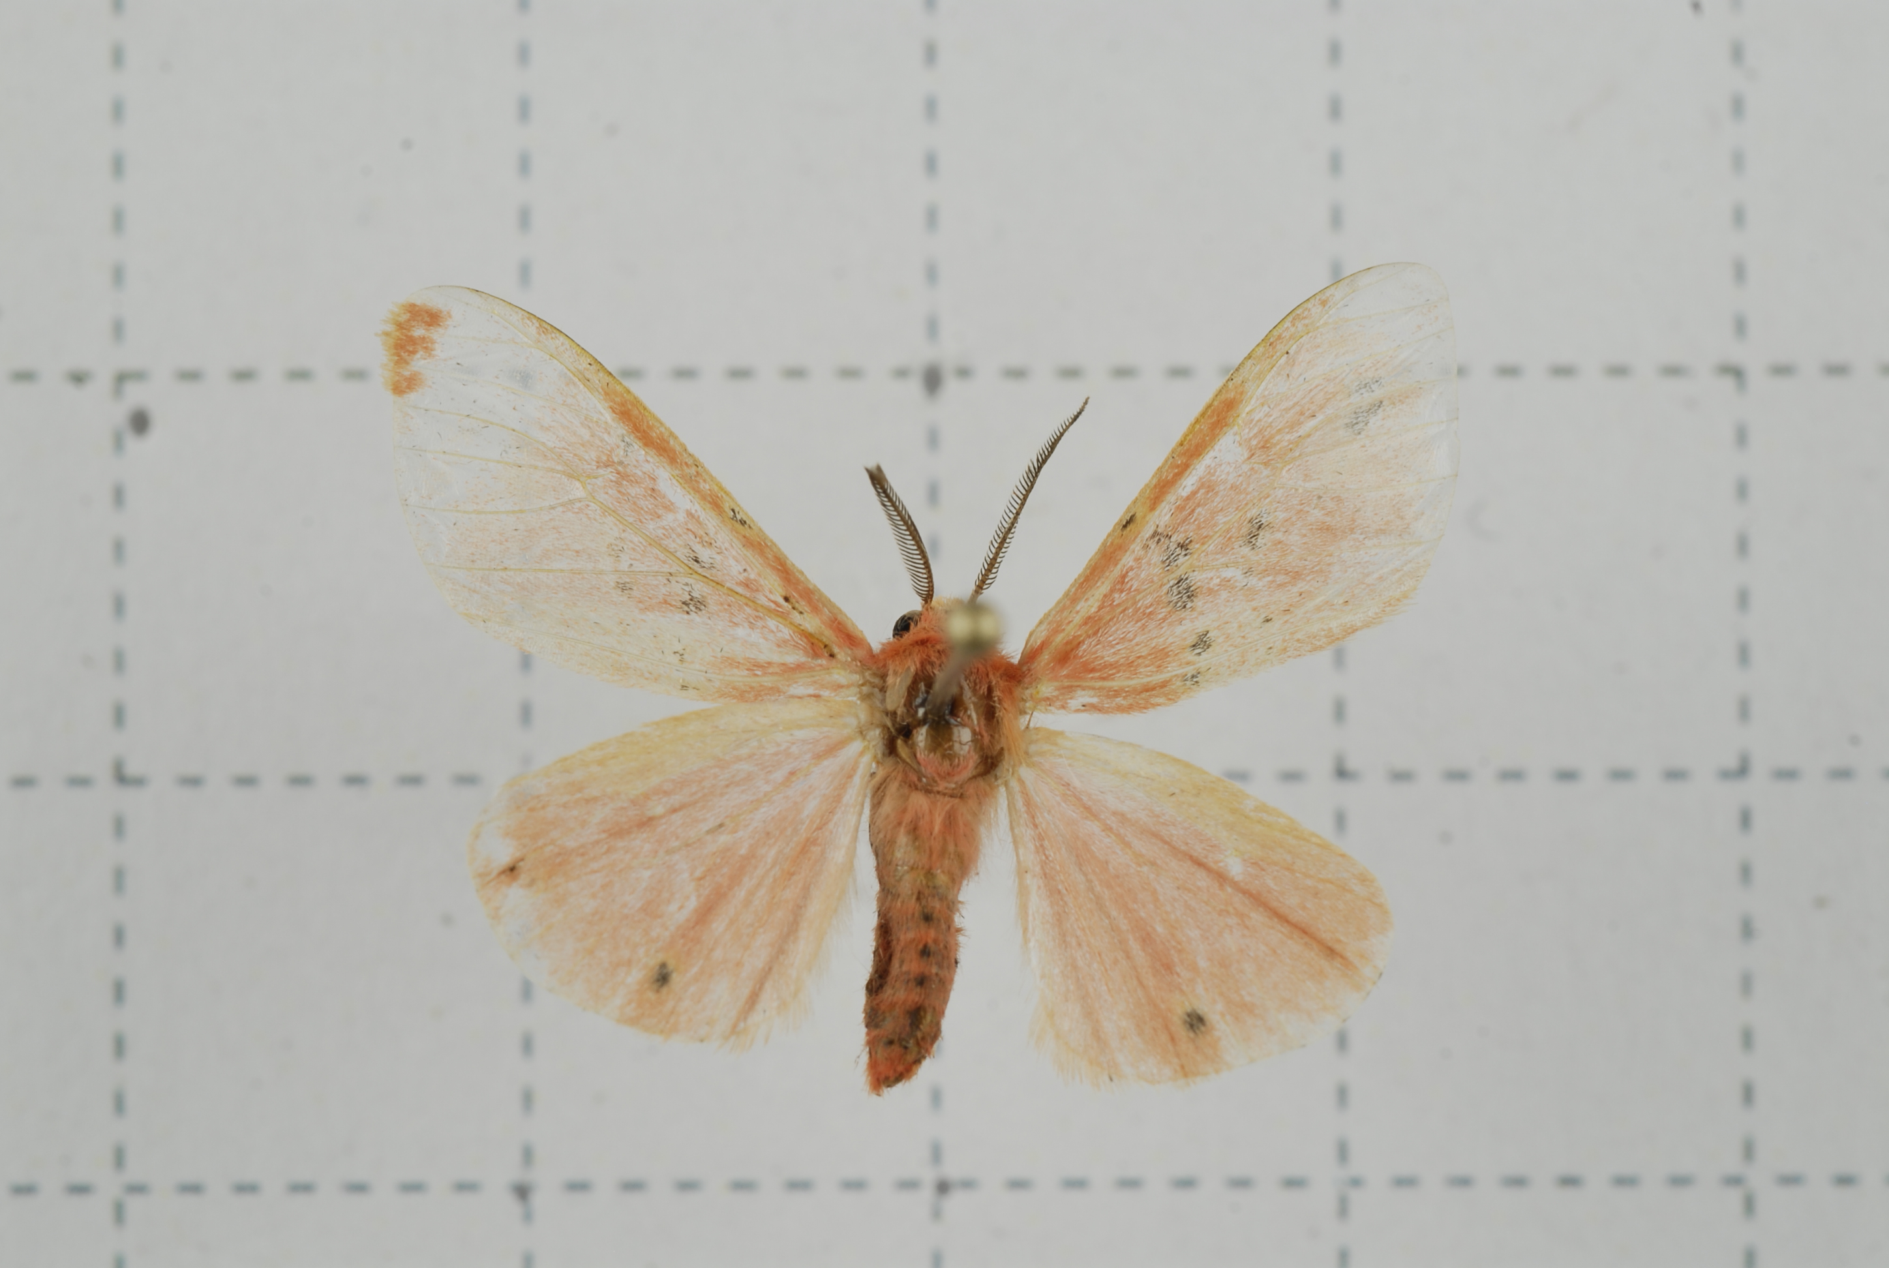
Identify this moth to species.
Lemyra alikangensis
